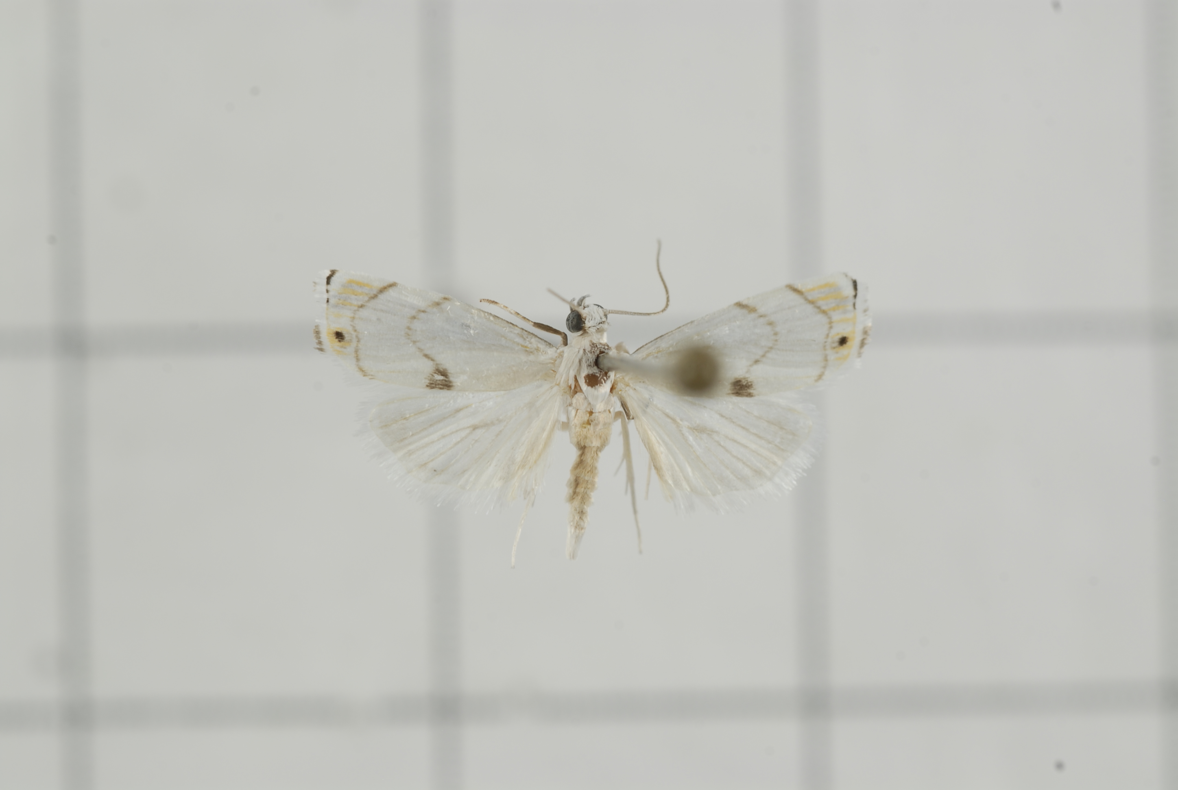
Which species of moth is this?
Gargela renatusalis
